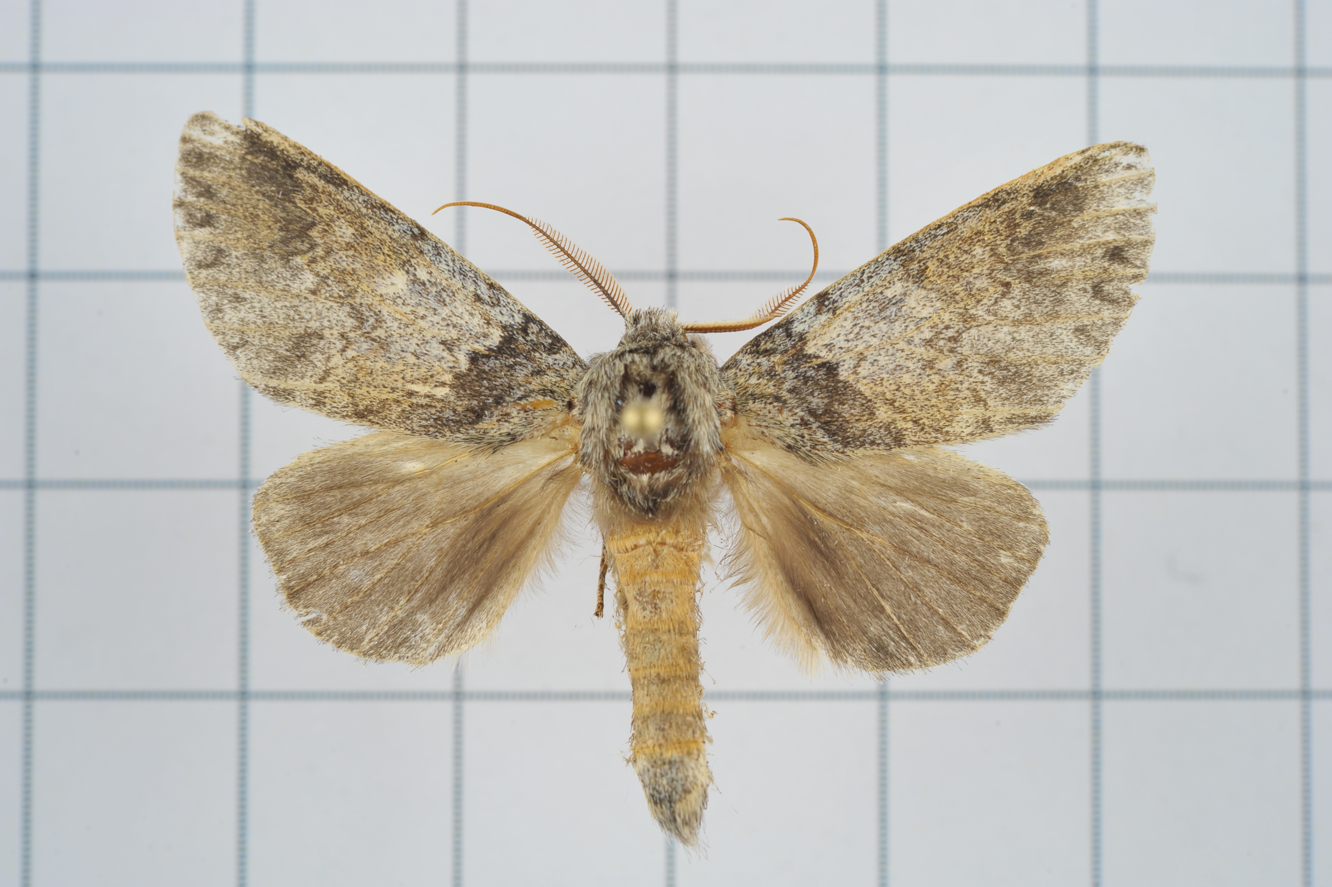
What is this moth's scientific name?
Disparia wilemani
